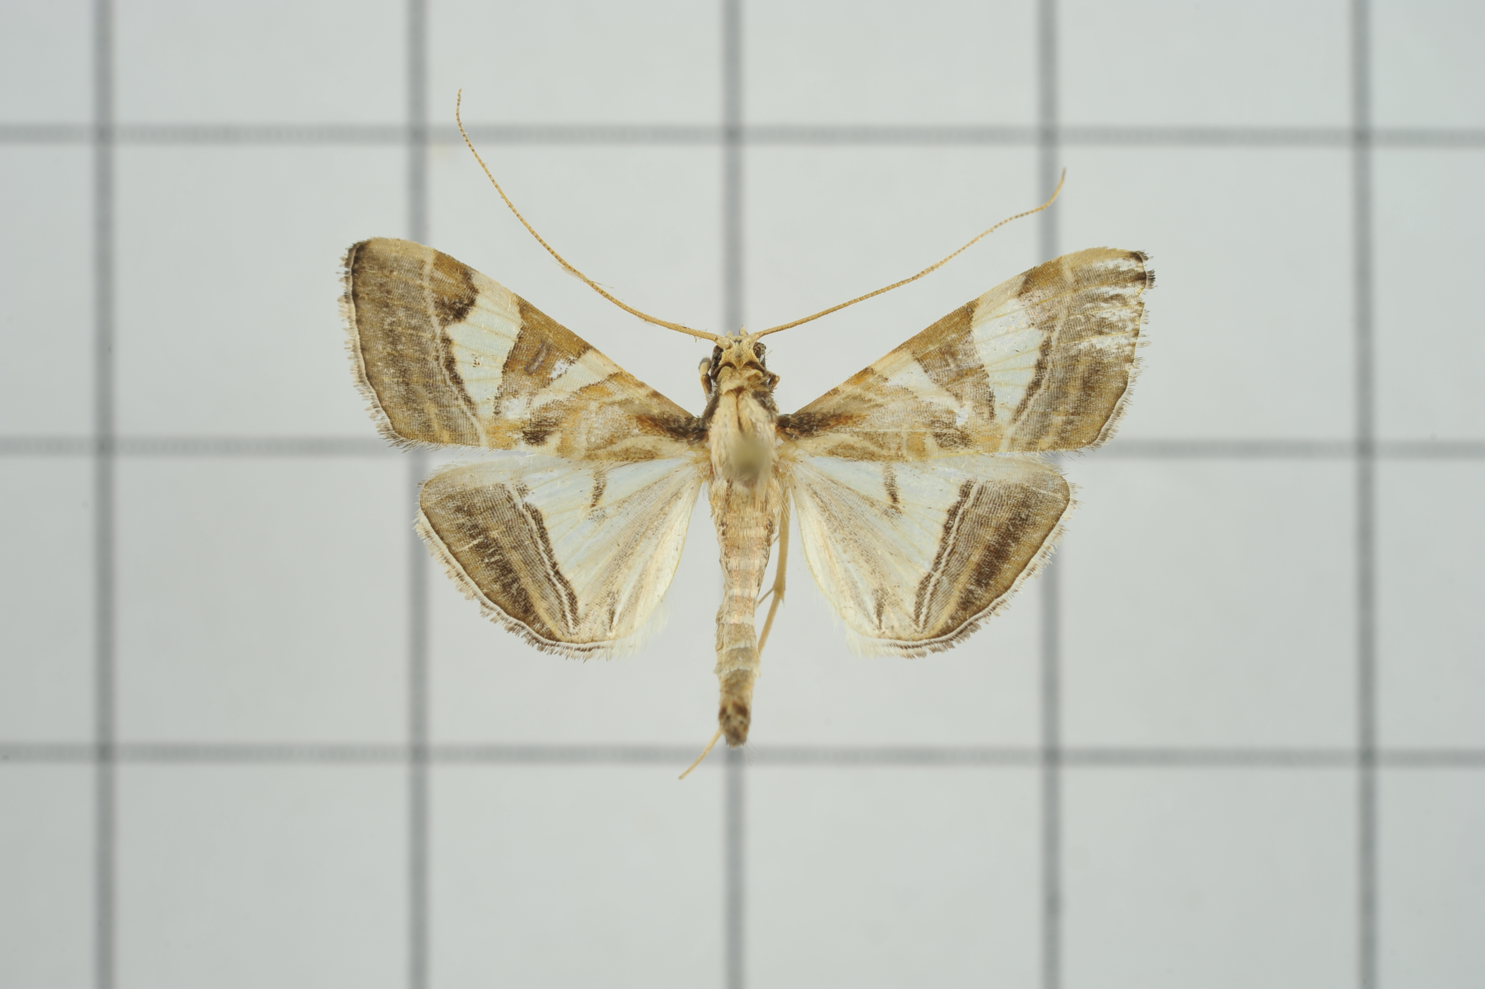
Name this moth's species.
Agrioglypta itysalis
